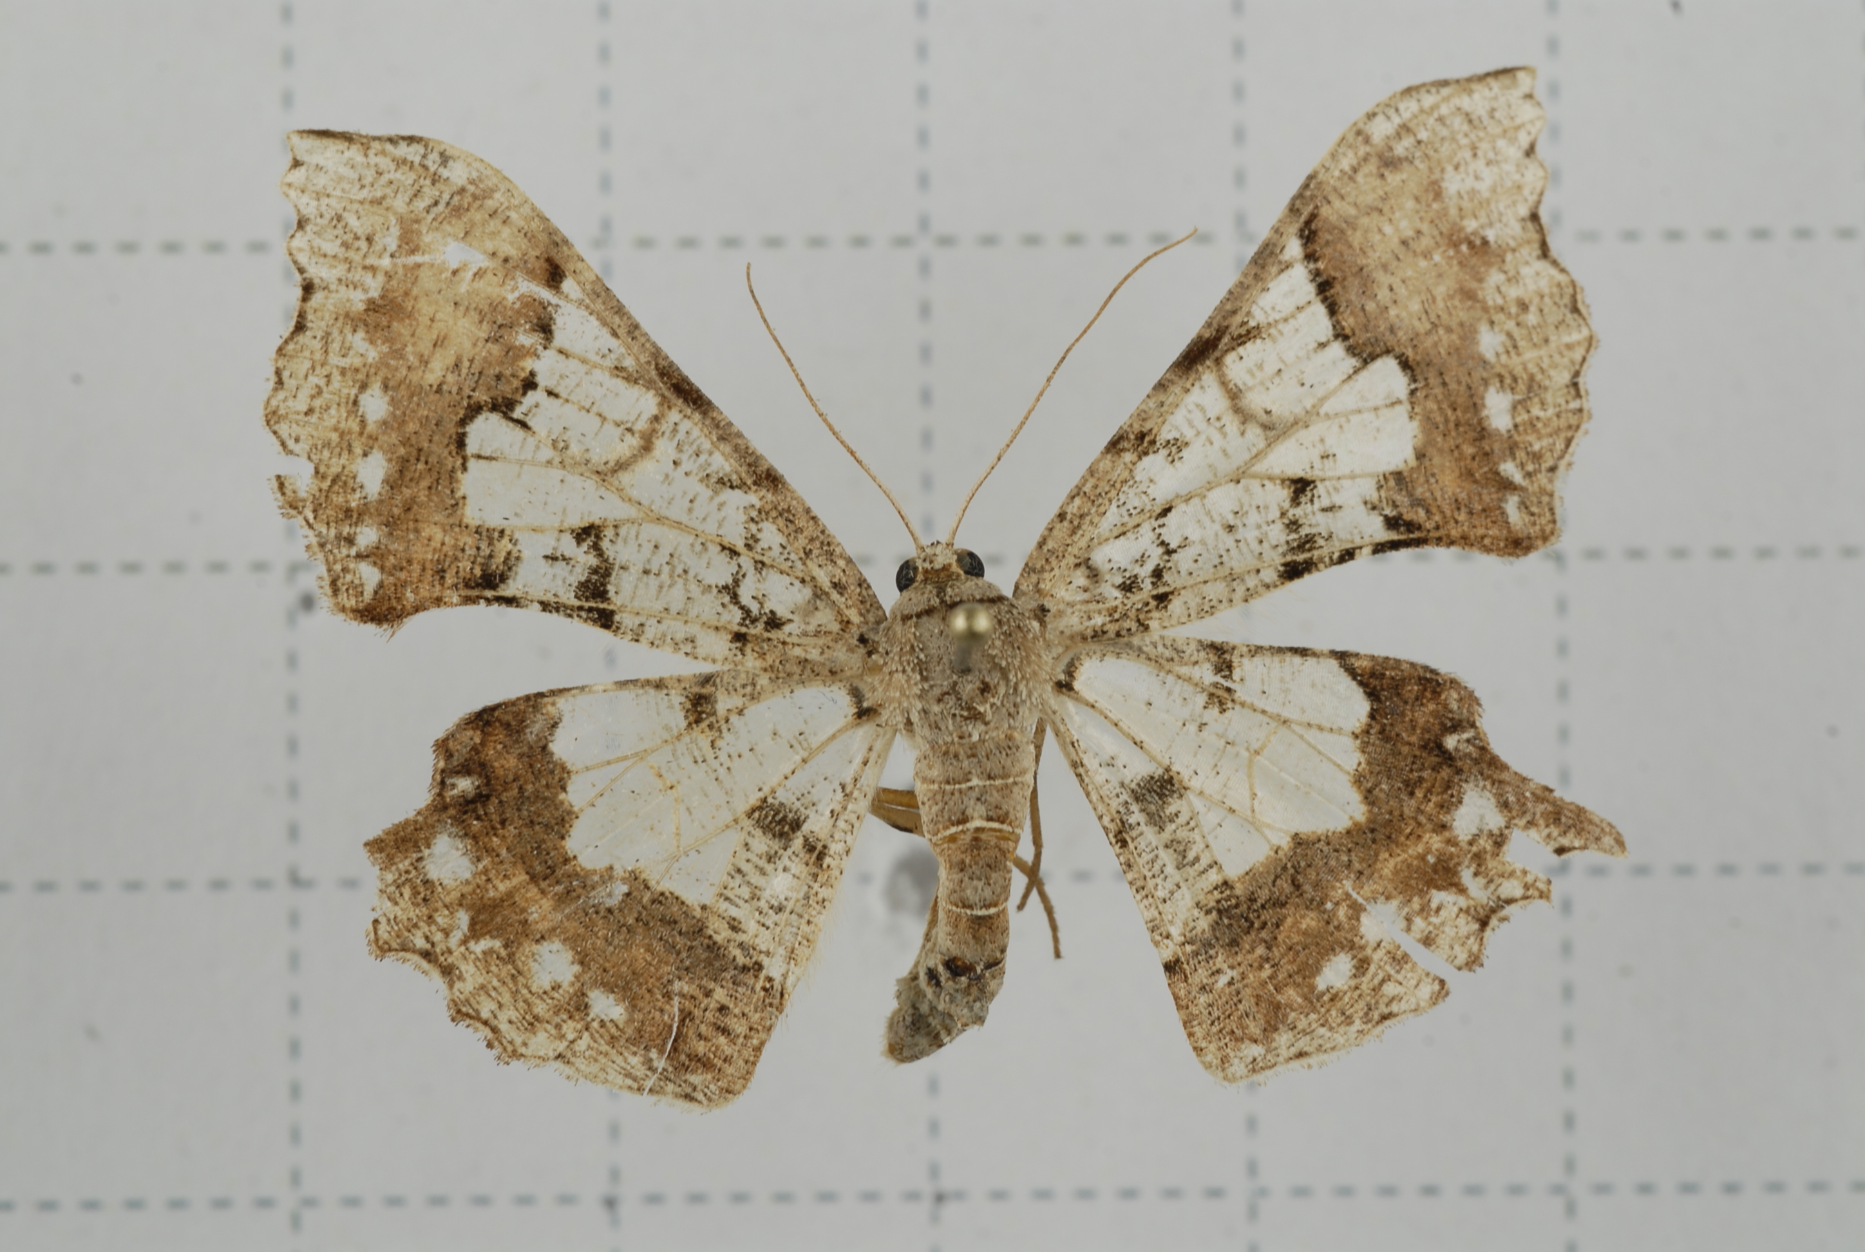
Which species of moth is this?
Krananda semihyalina
